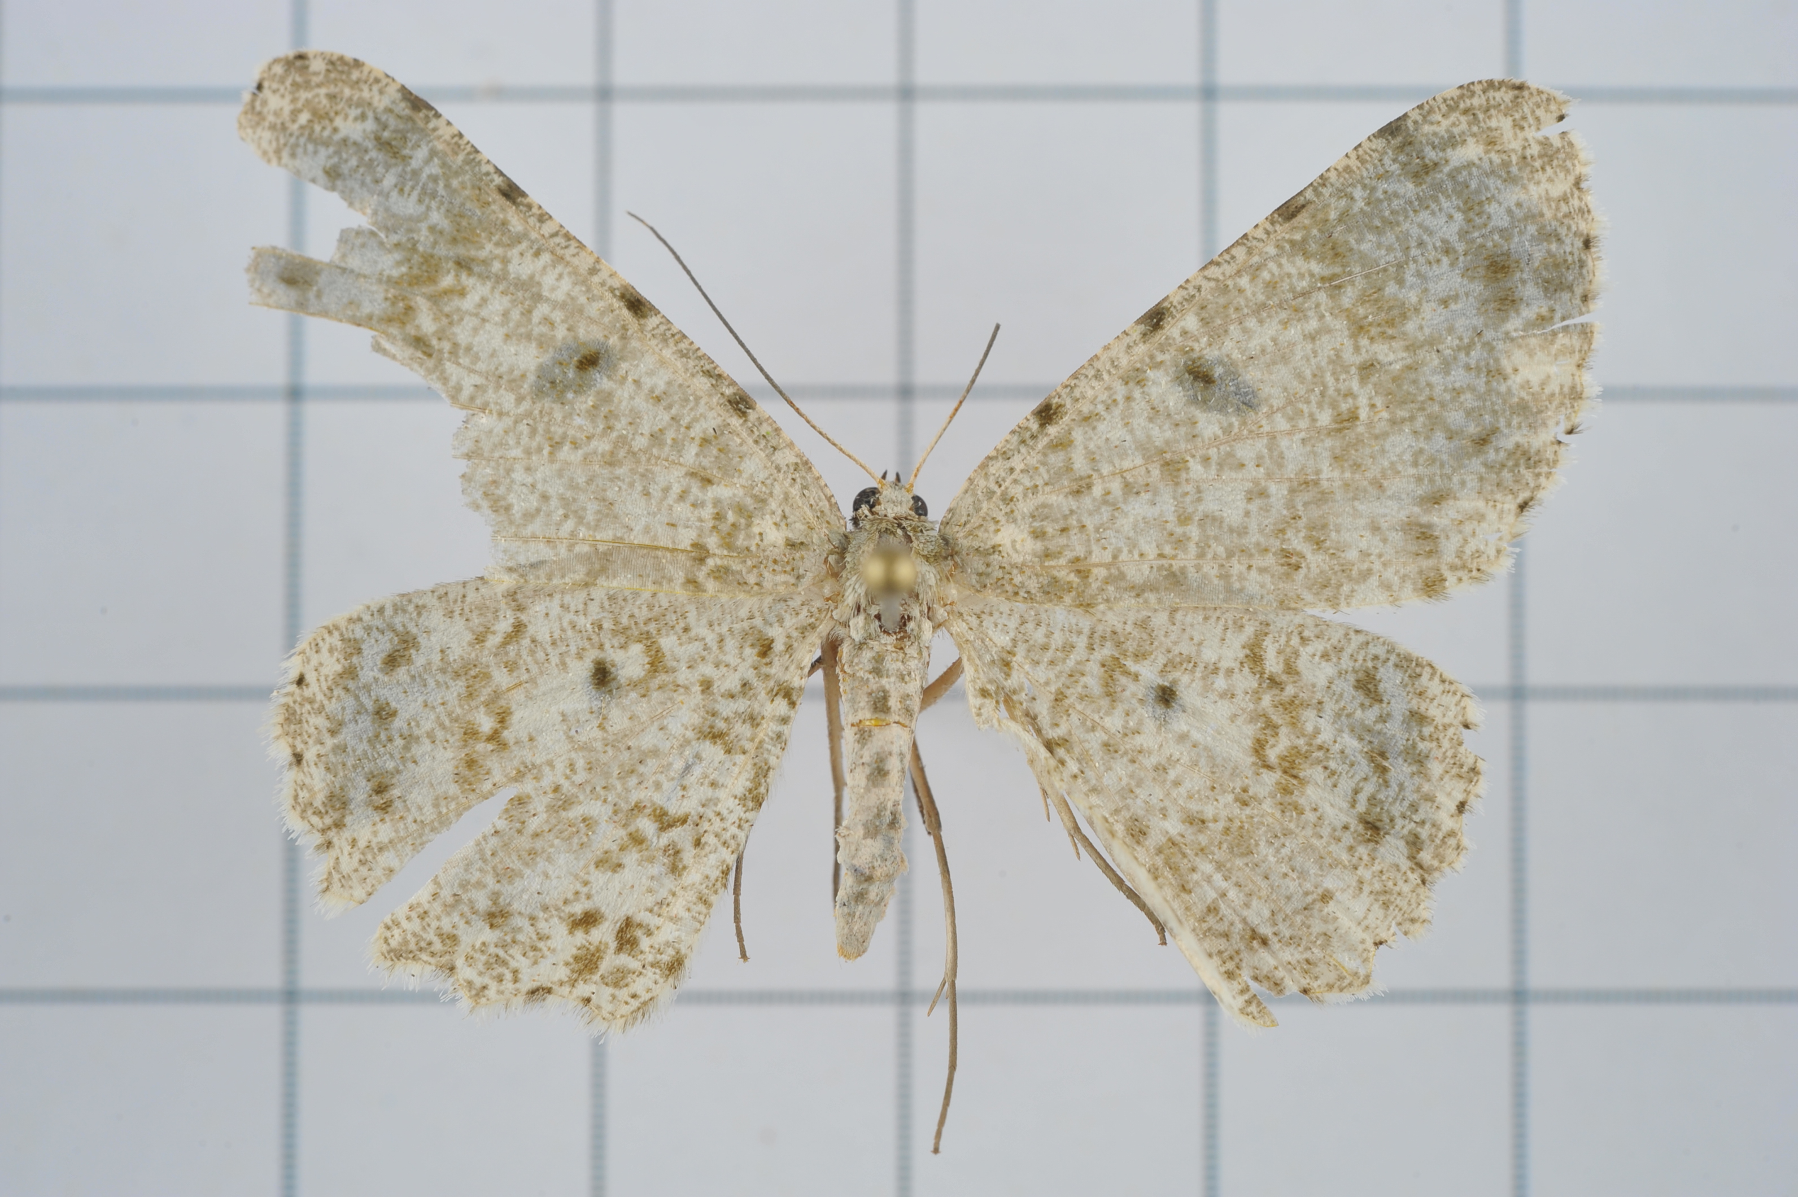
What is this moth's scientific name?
Catoria sublavaria
